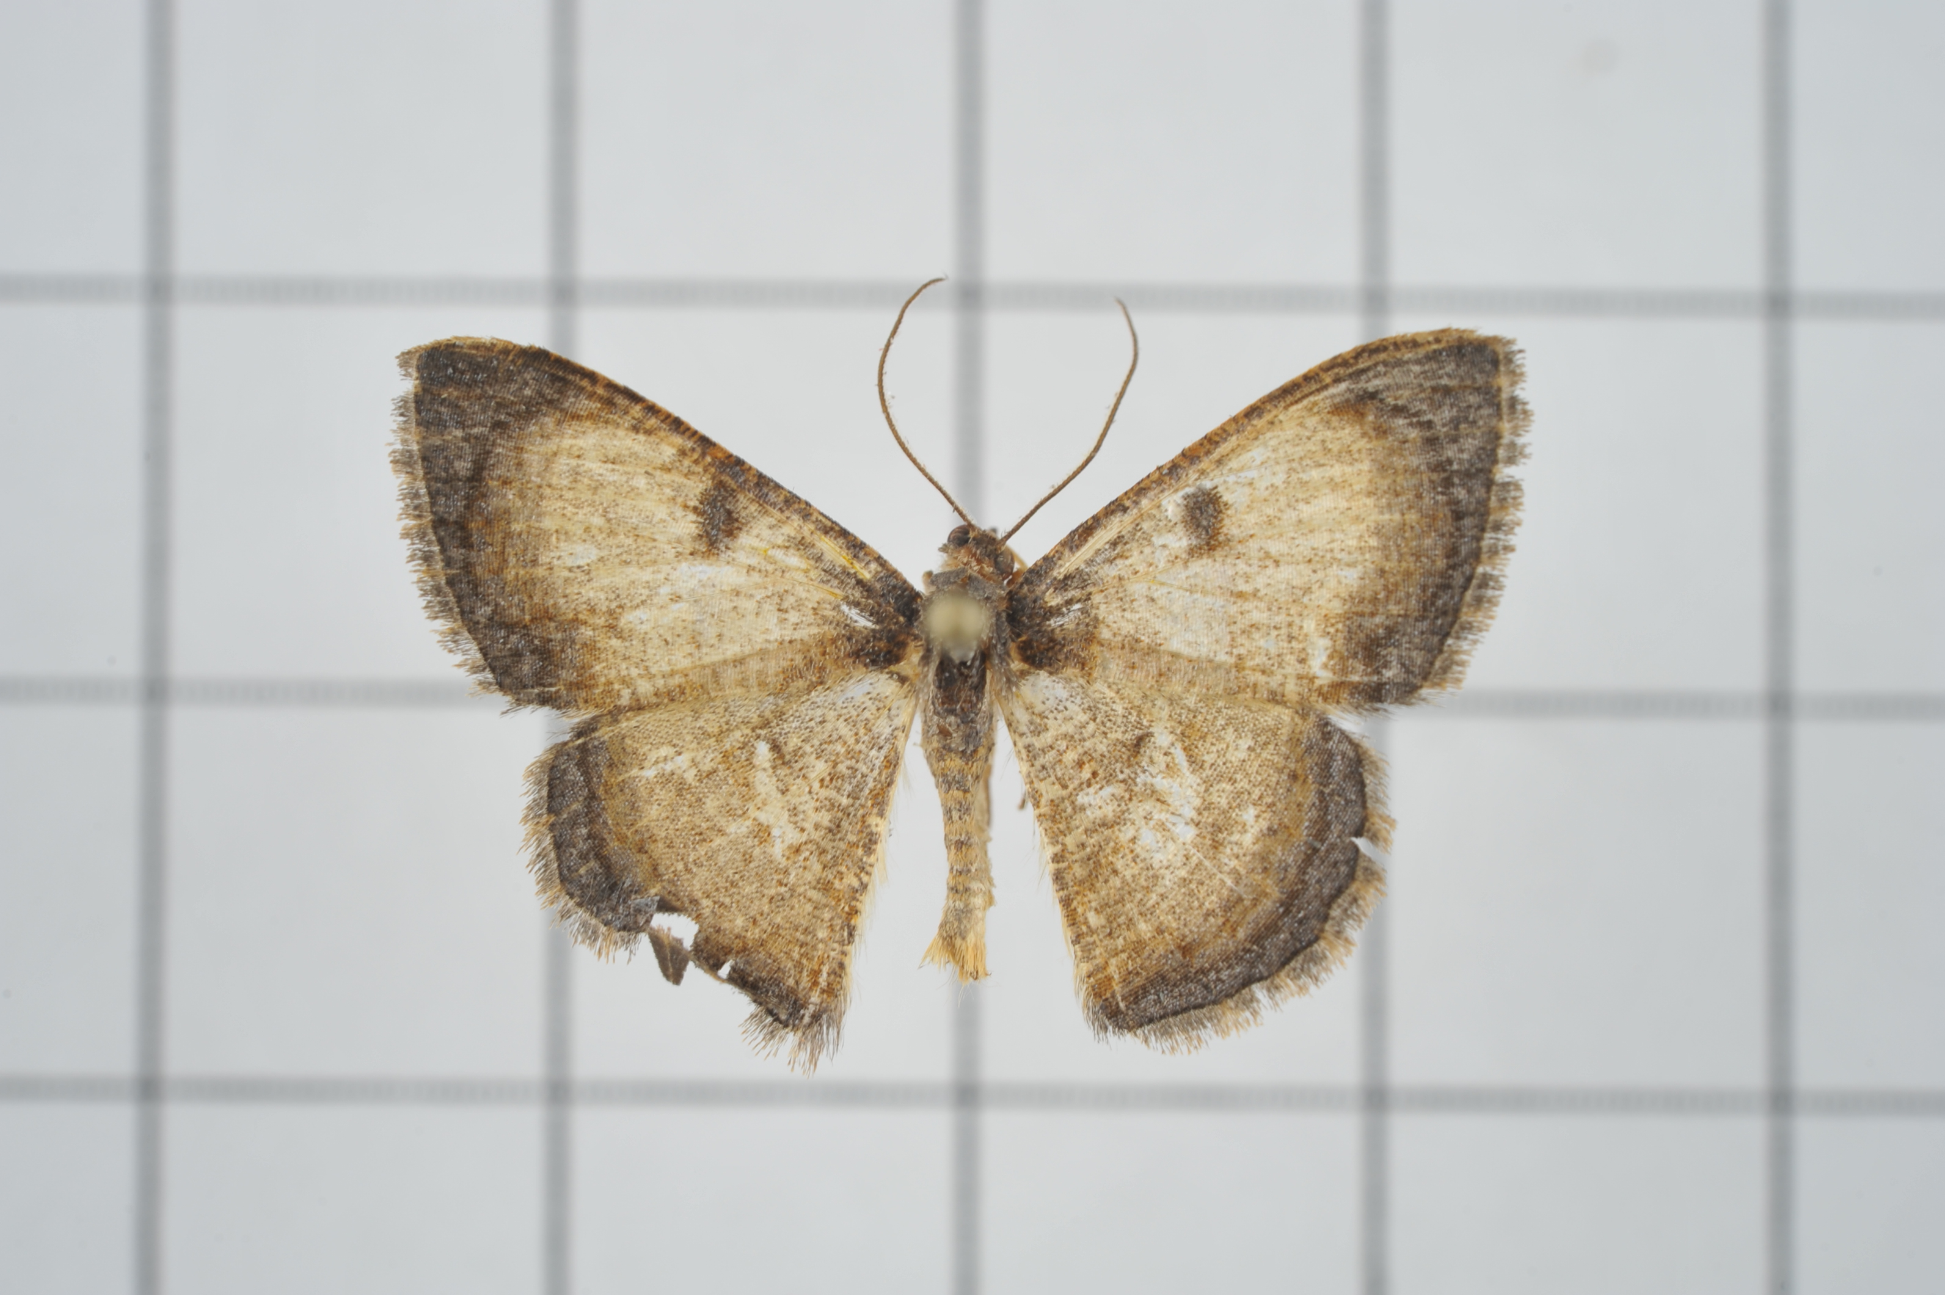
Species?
Hydatocapnia gemina
